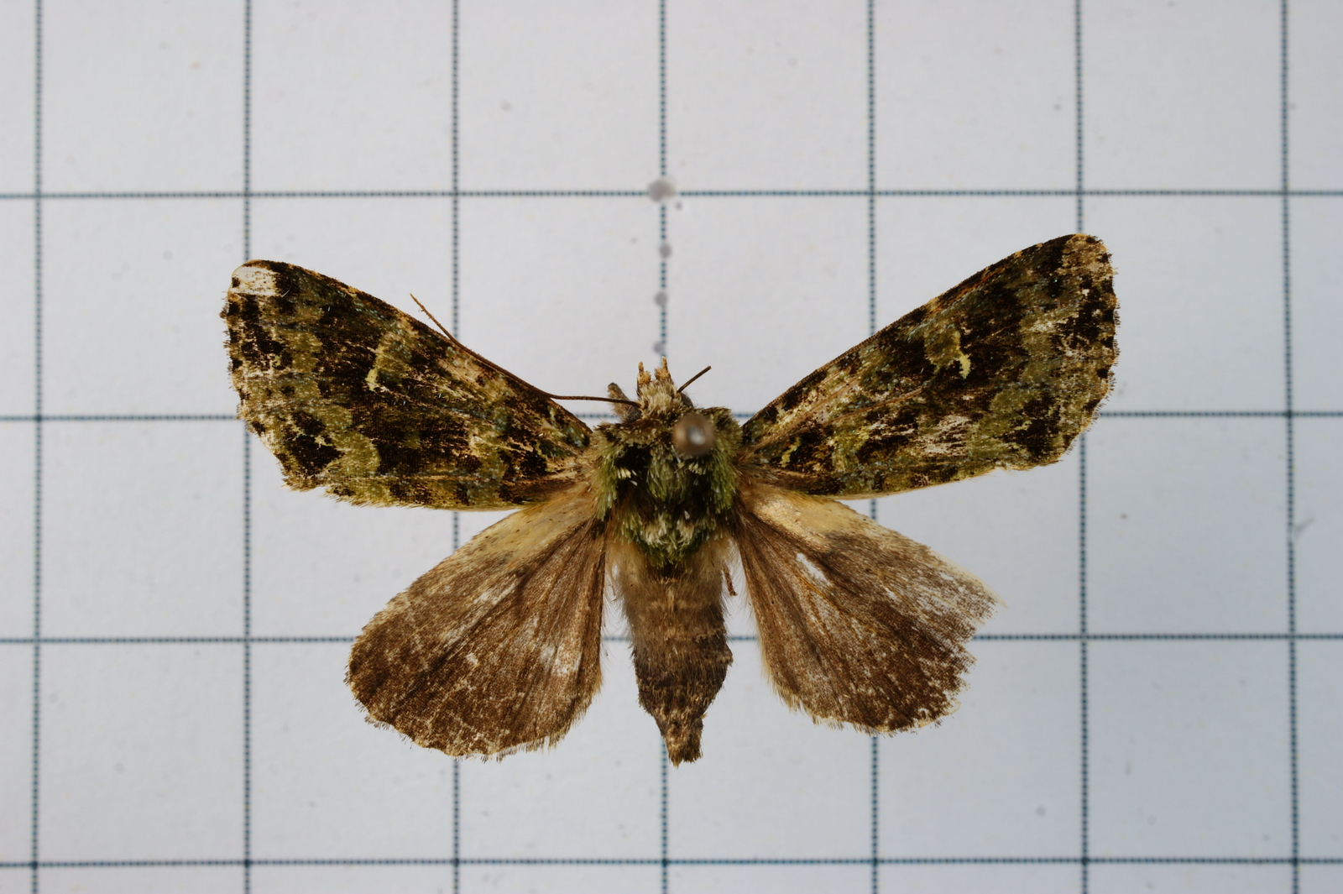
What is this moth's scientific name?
Plexiphleps kyutekparki
